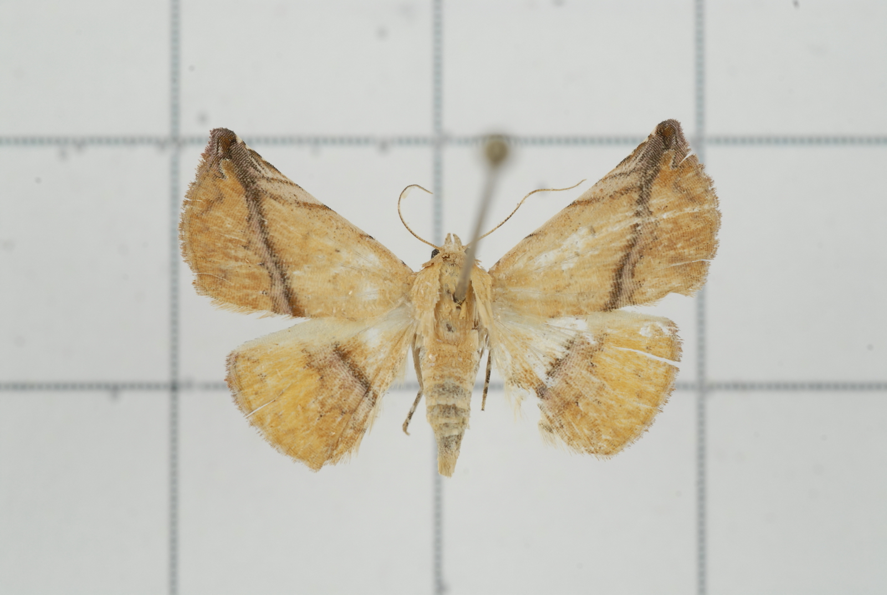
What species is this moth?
Eublemma quadrapex
